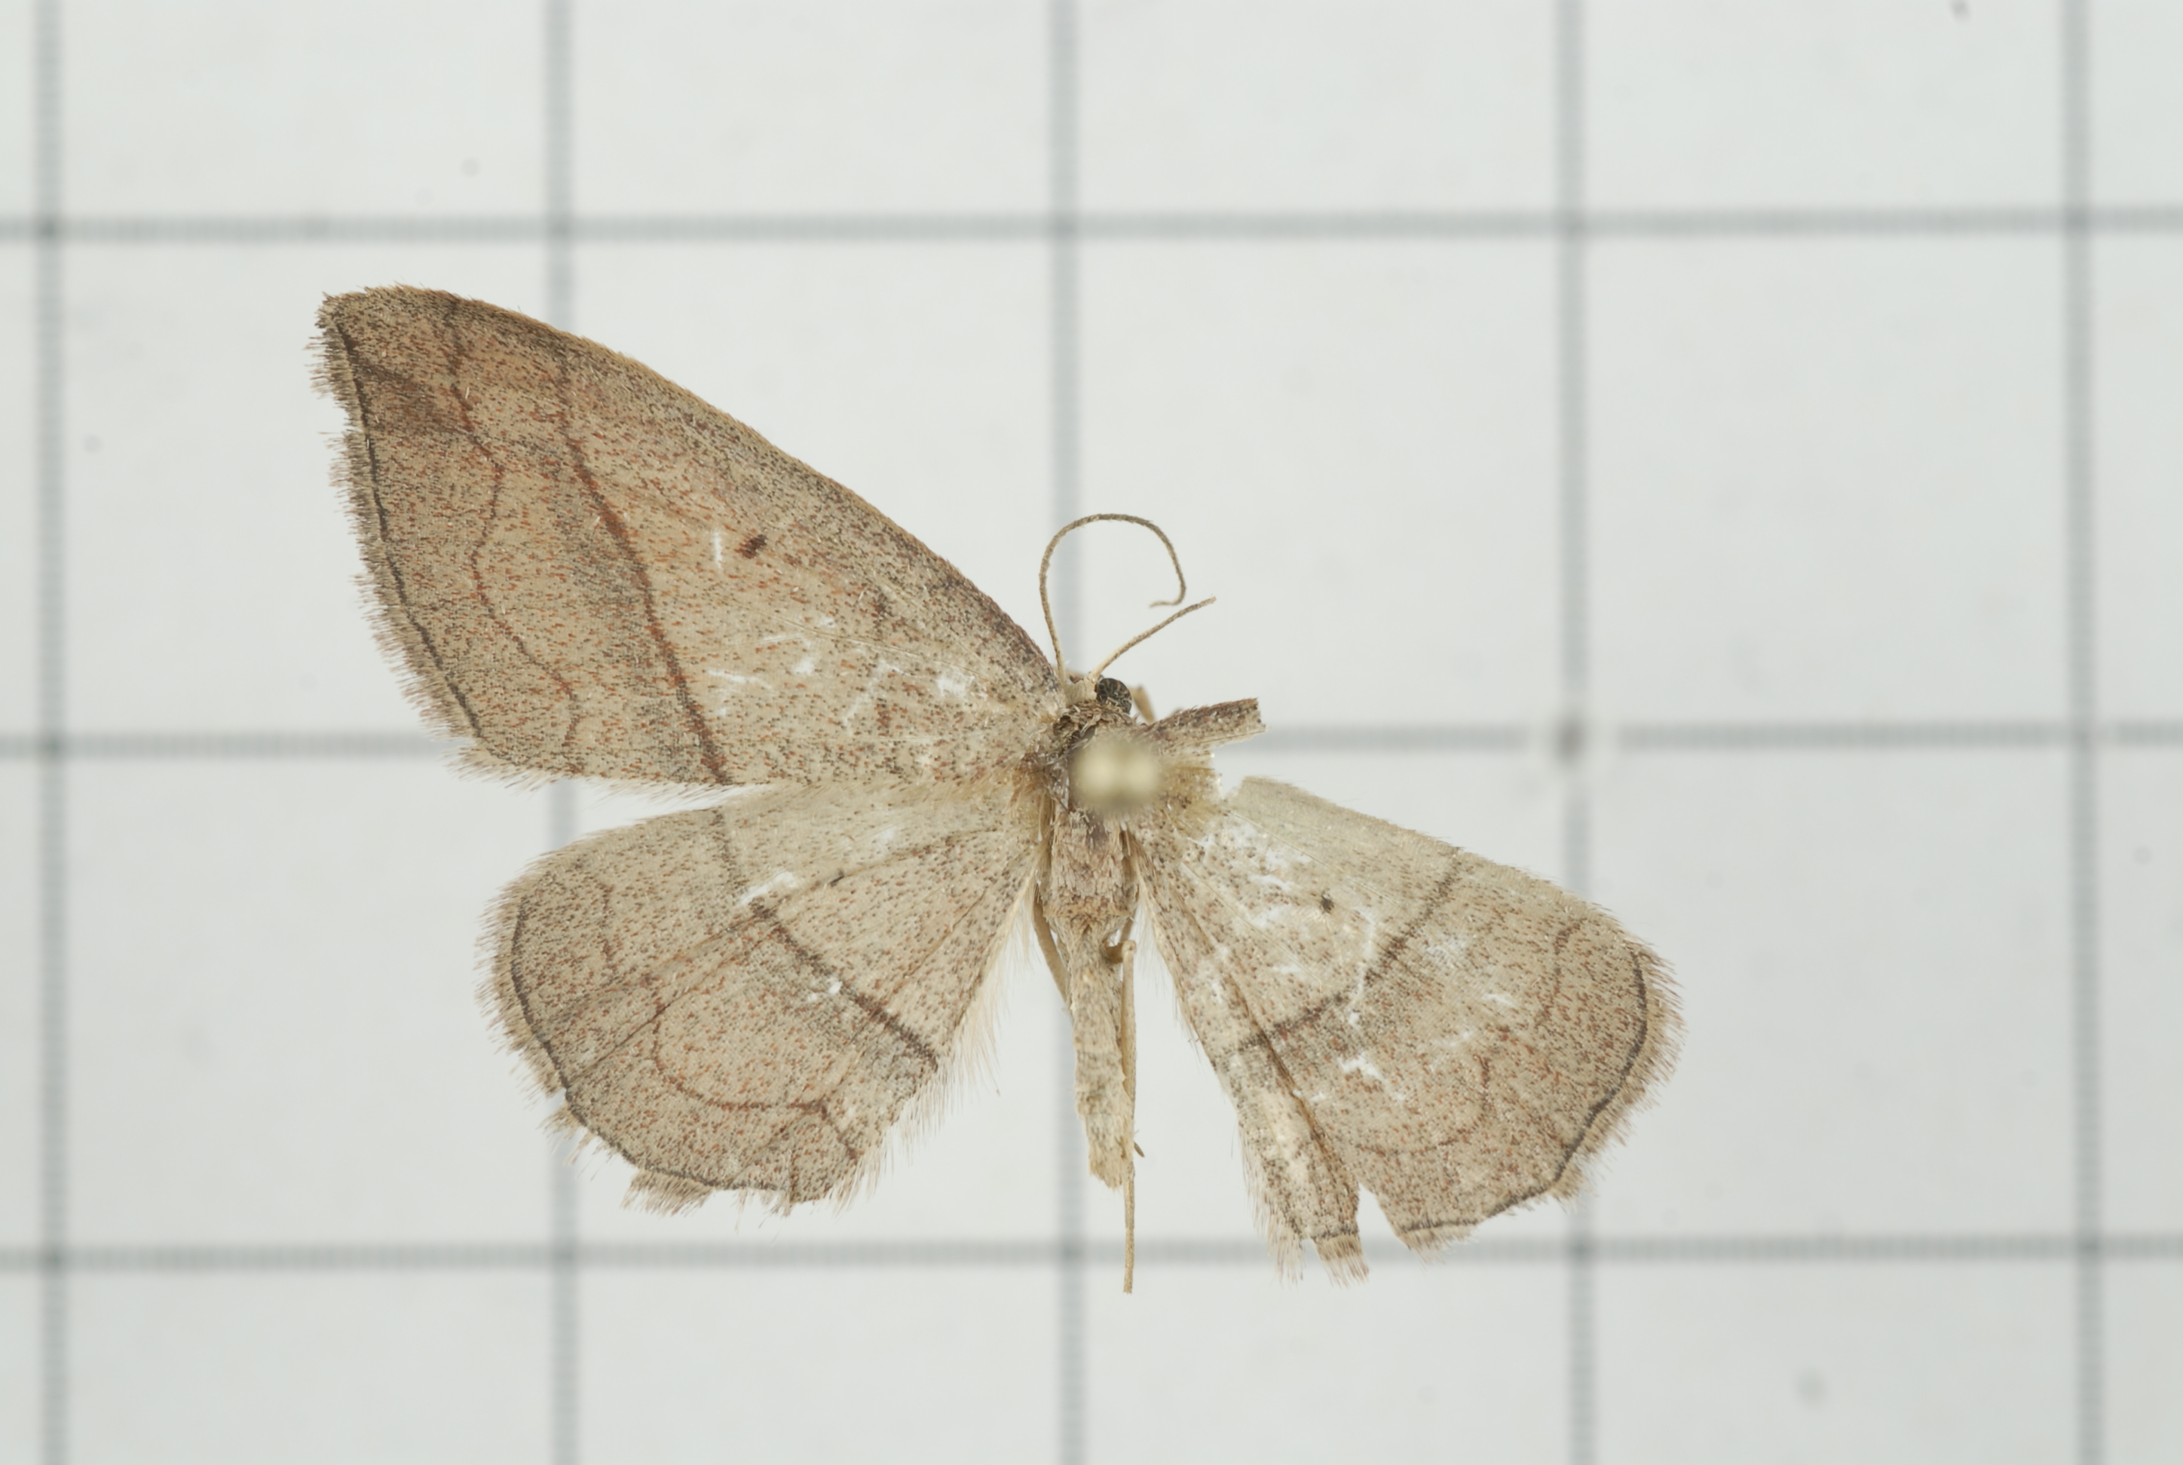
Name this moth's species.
Rhodostrophia bisinuata wilemani
